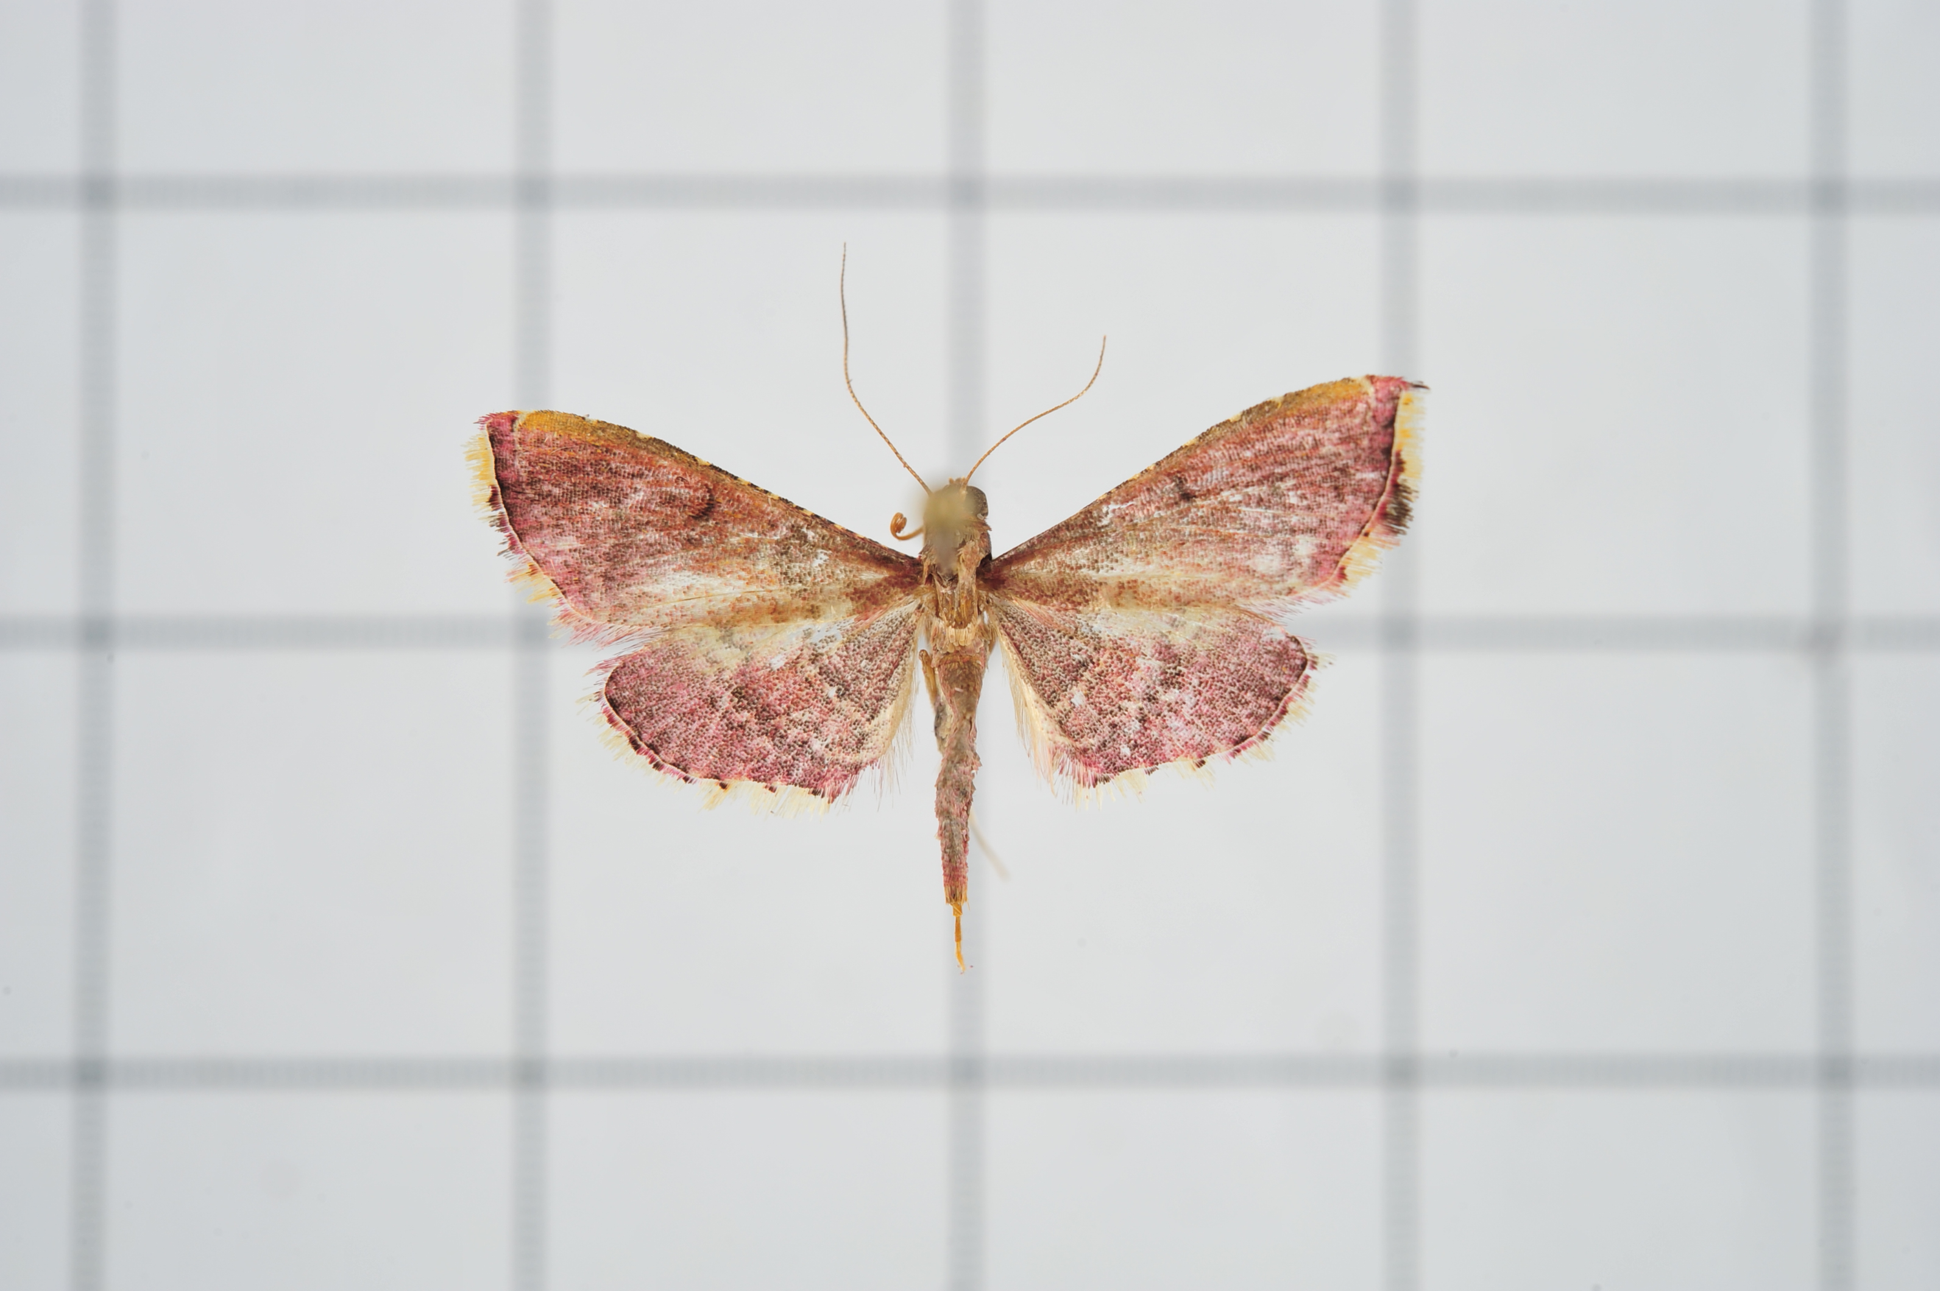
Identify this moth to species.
Endotricha olivacealis
